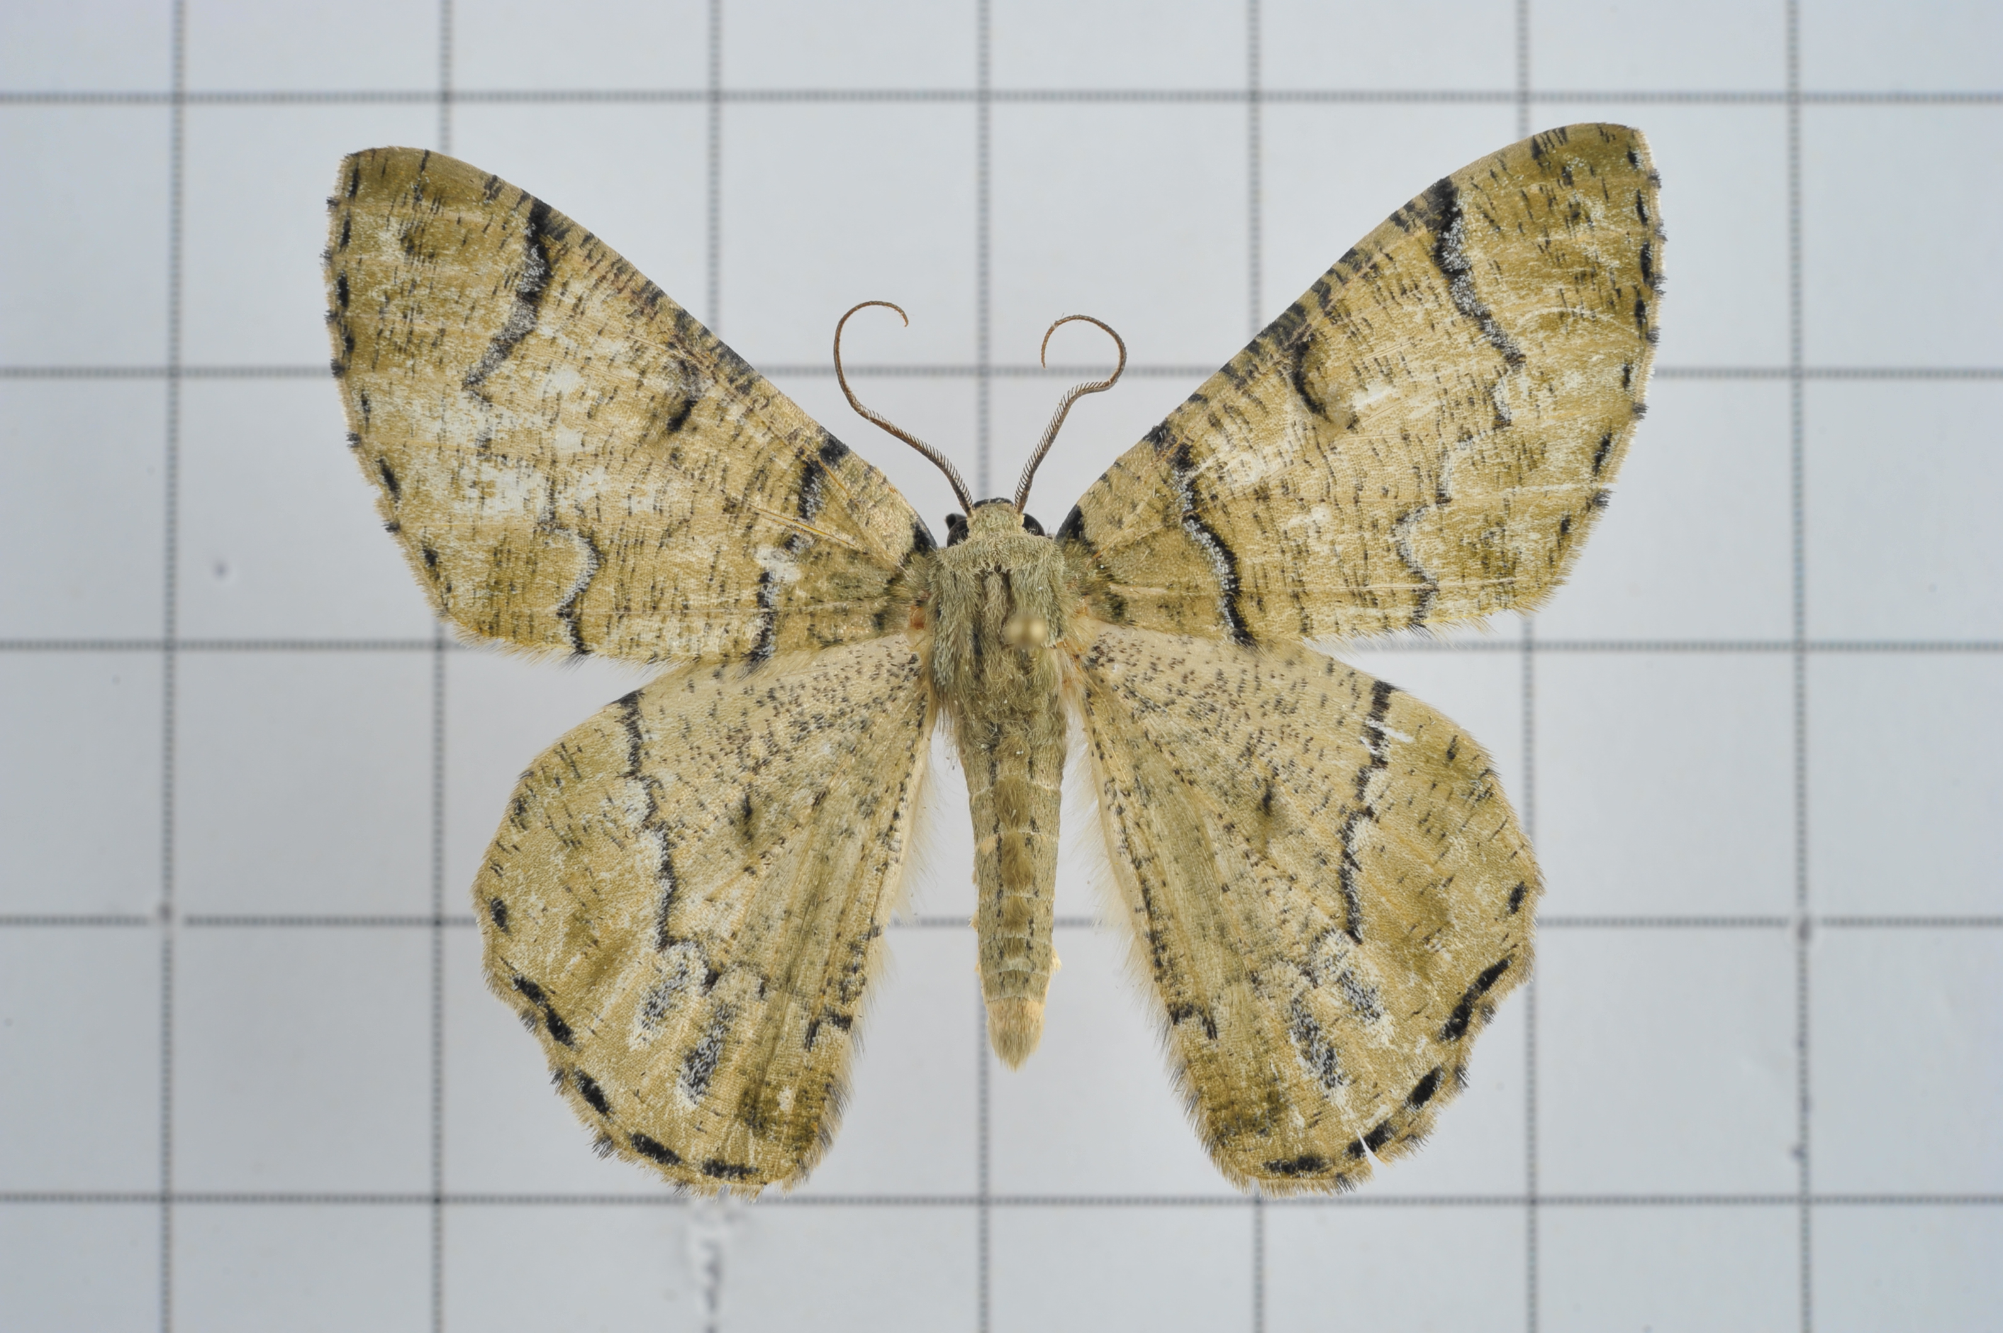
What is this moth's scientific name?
Lophophelma iterans onerosus
